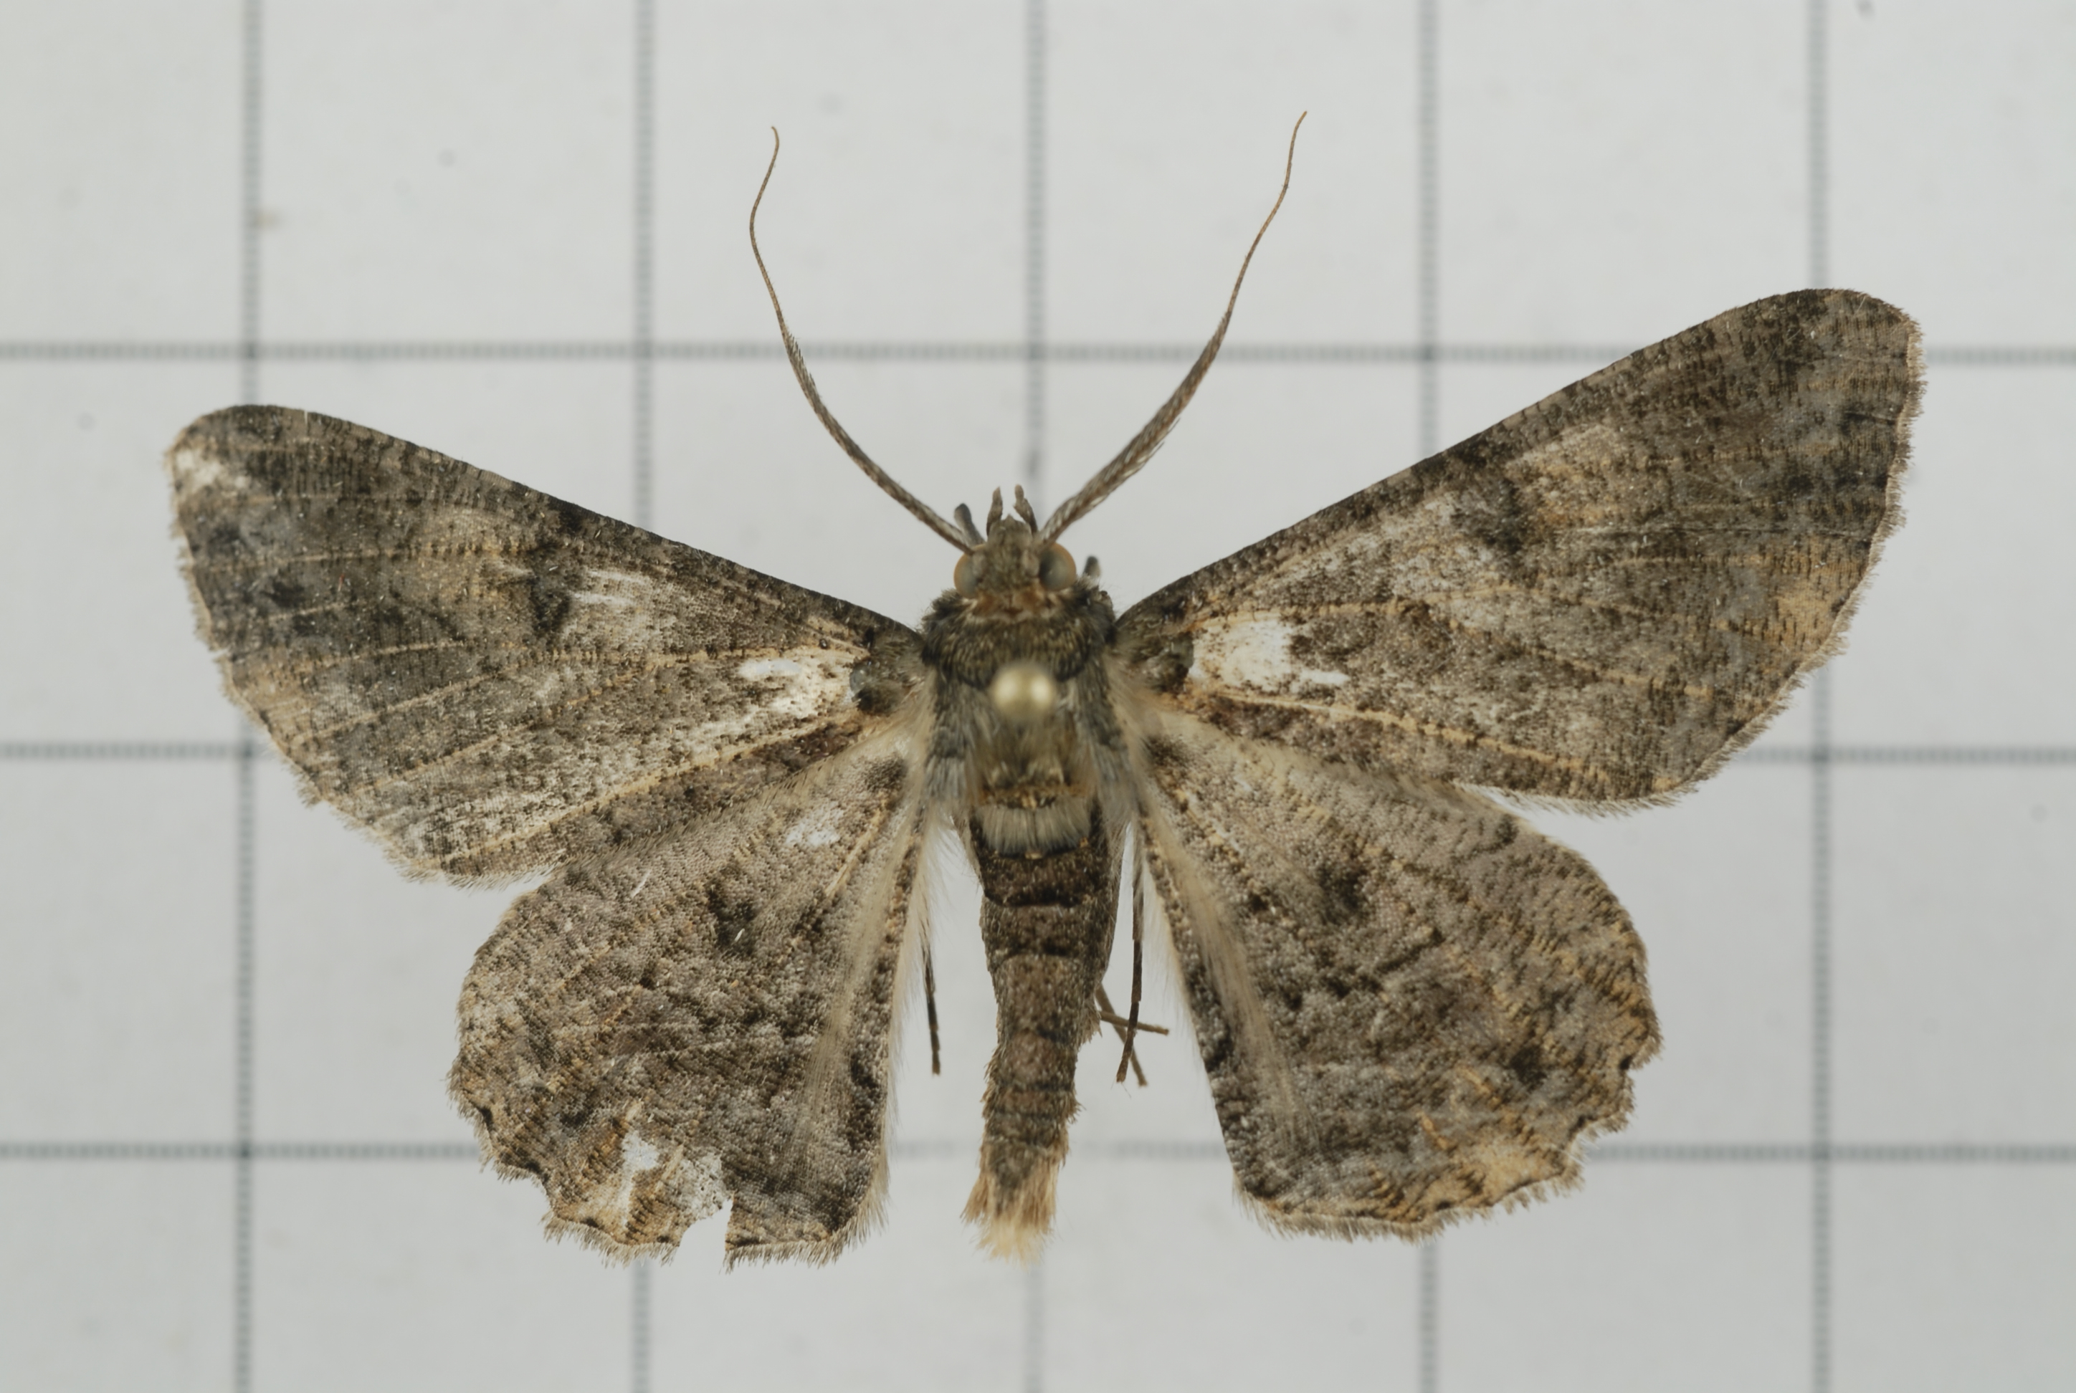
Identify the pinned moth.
Cleora fraterna
